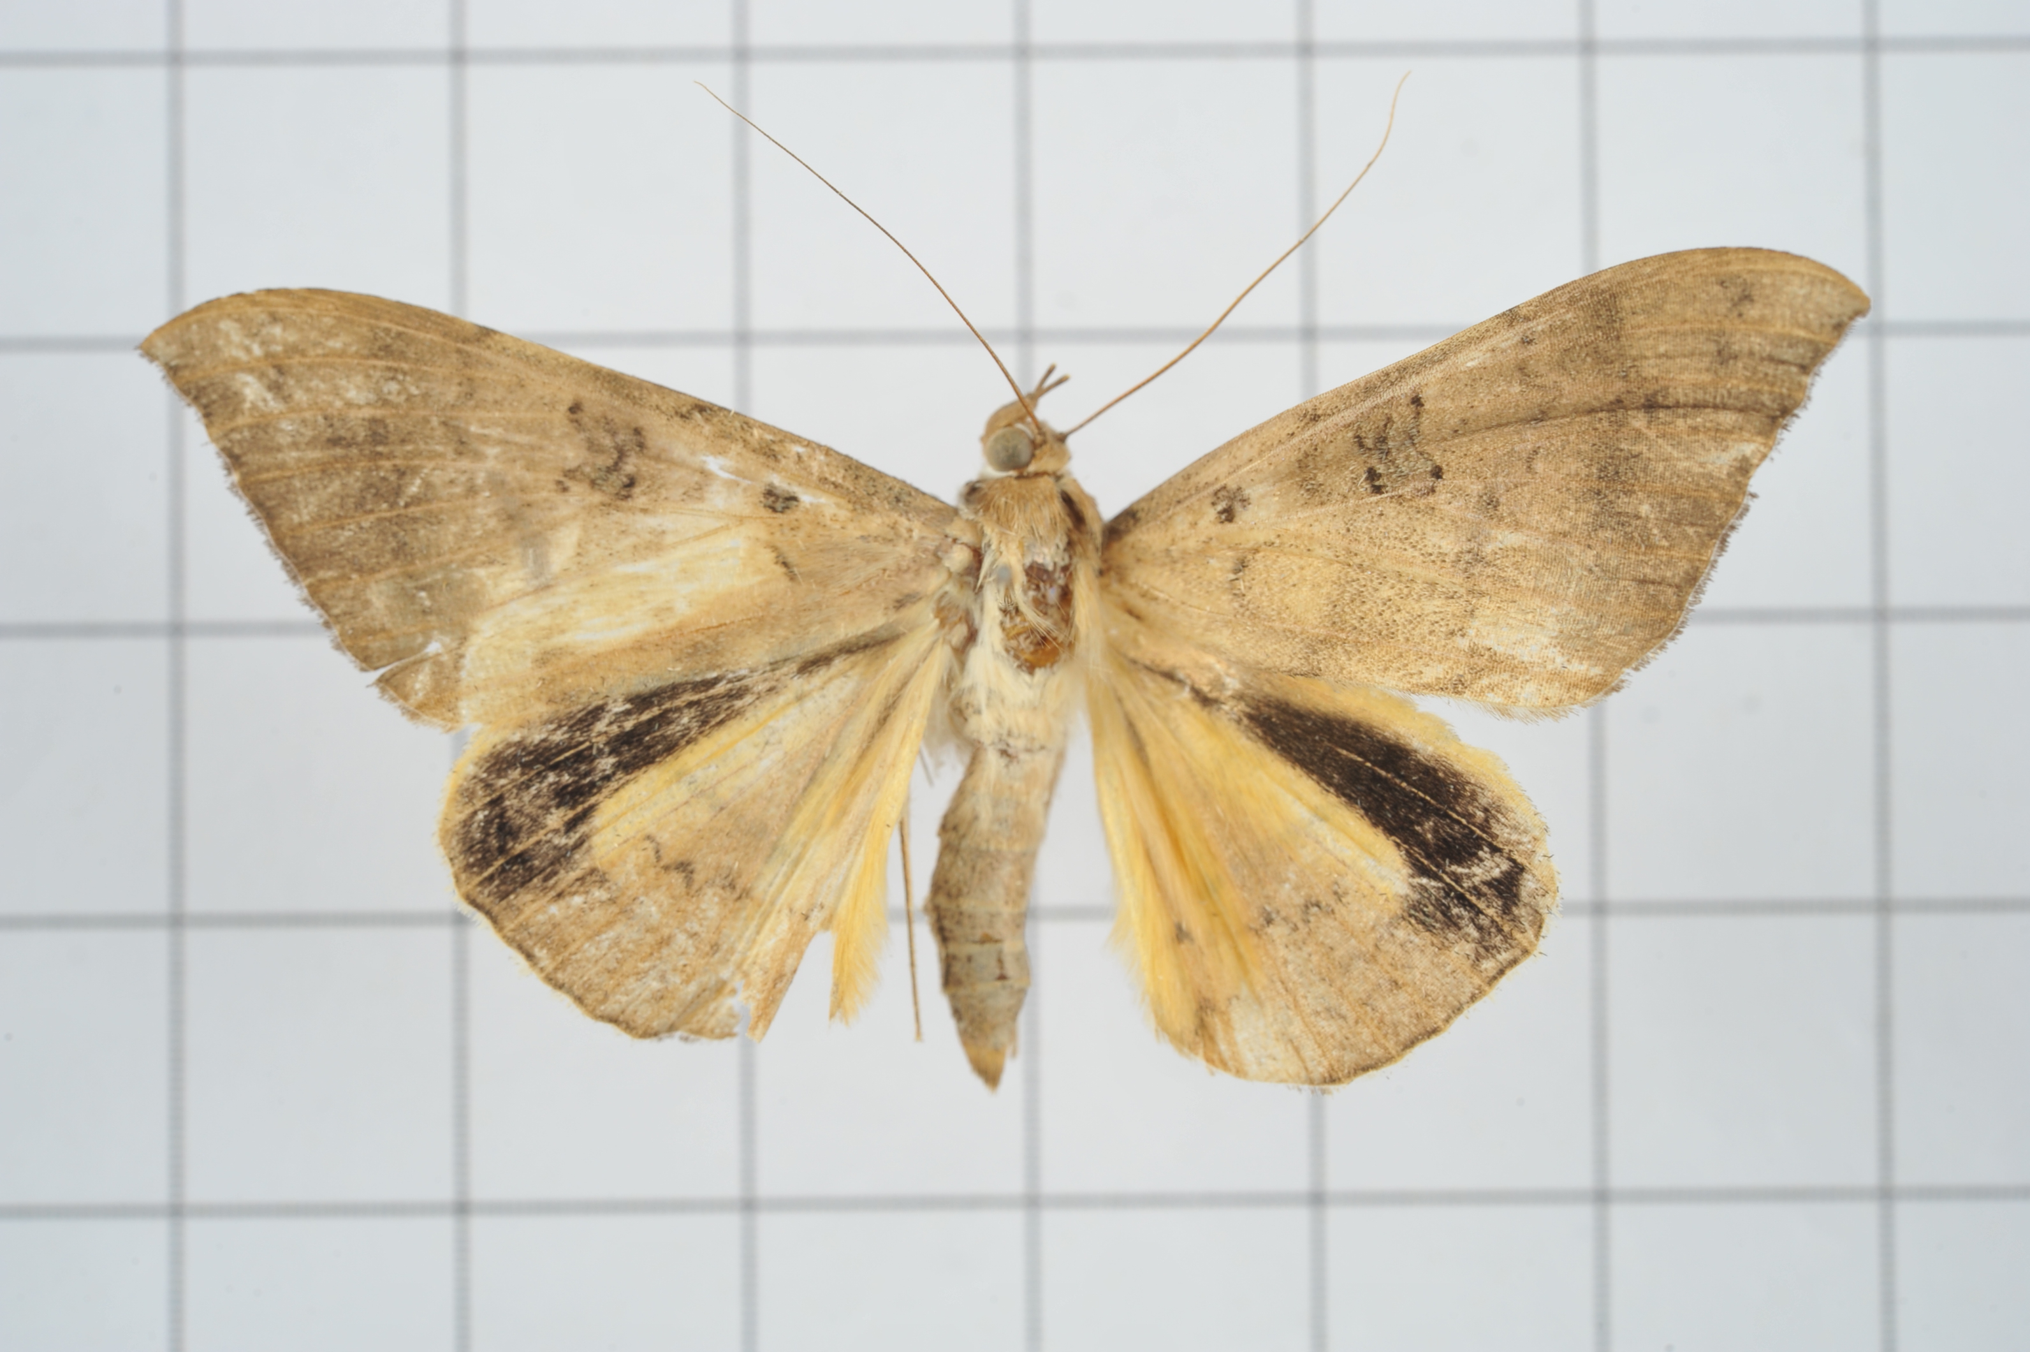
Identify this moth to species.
Oxyodes scrobiculata
